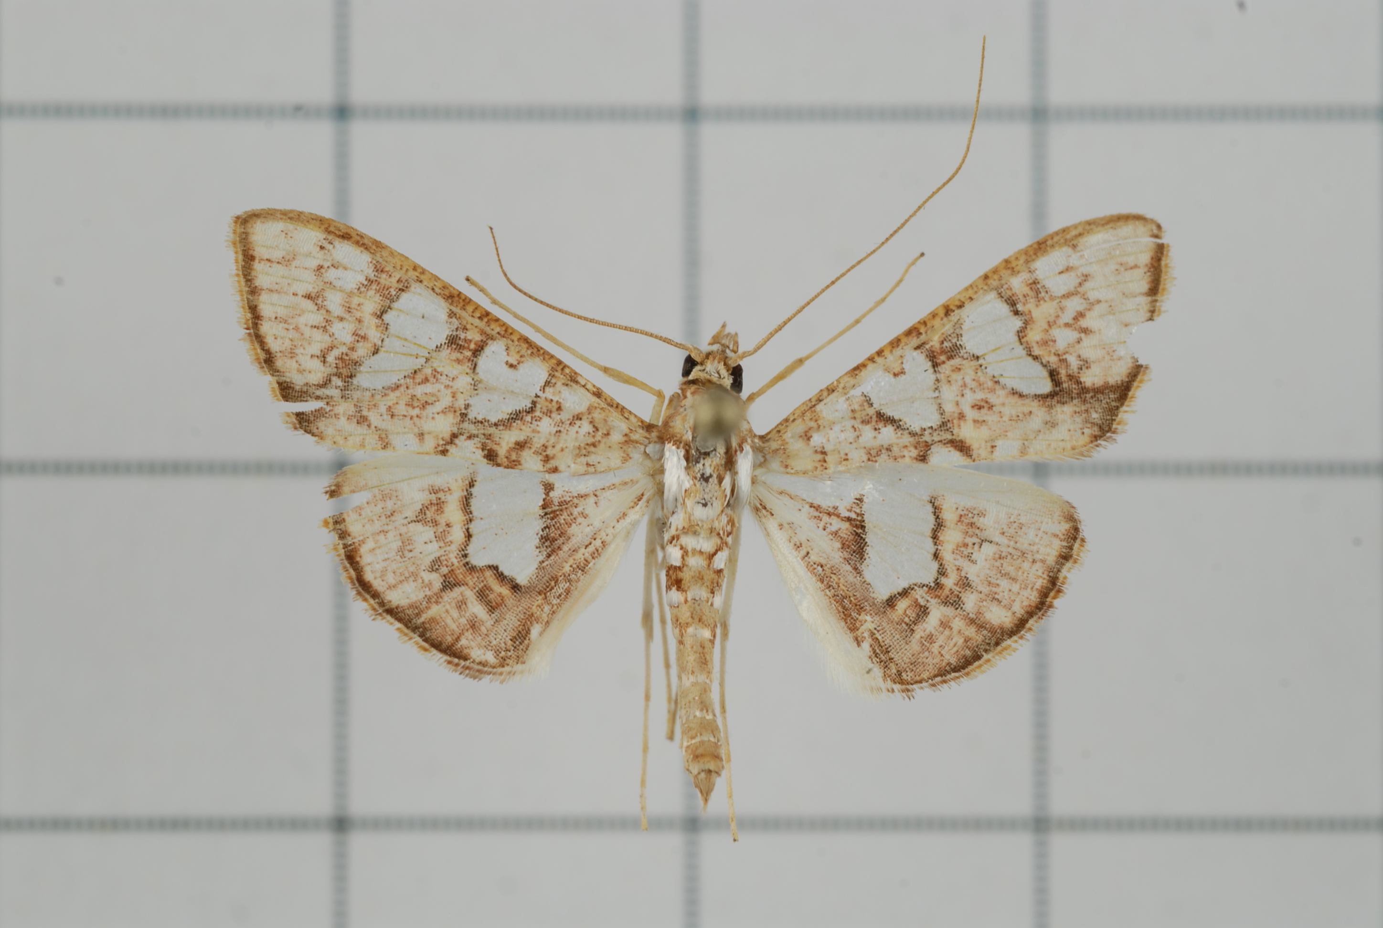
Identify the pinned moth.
Glyphodes canthusalis
